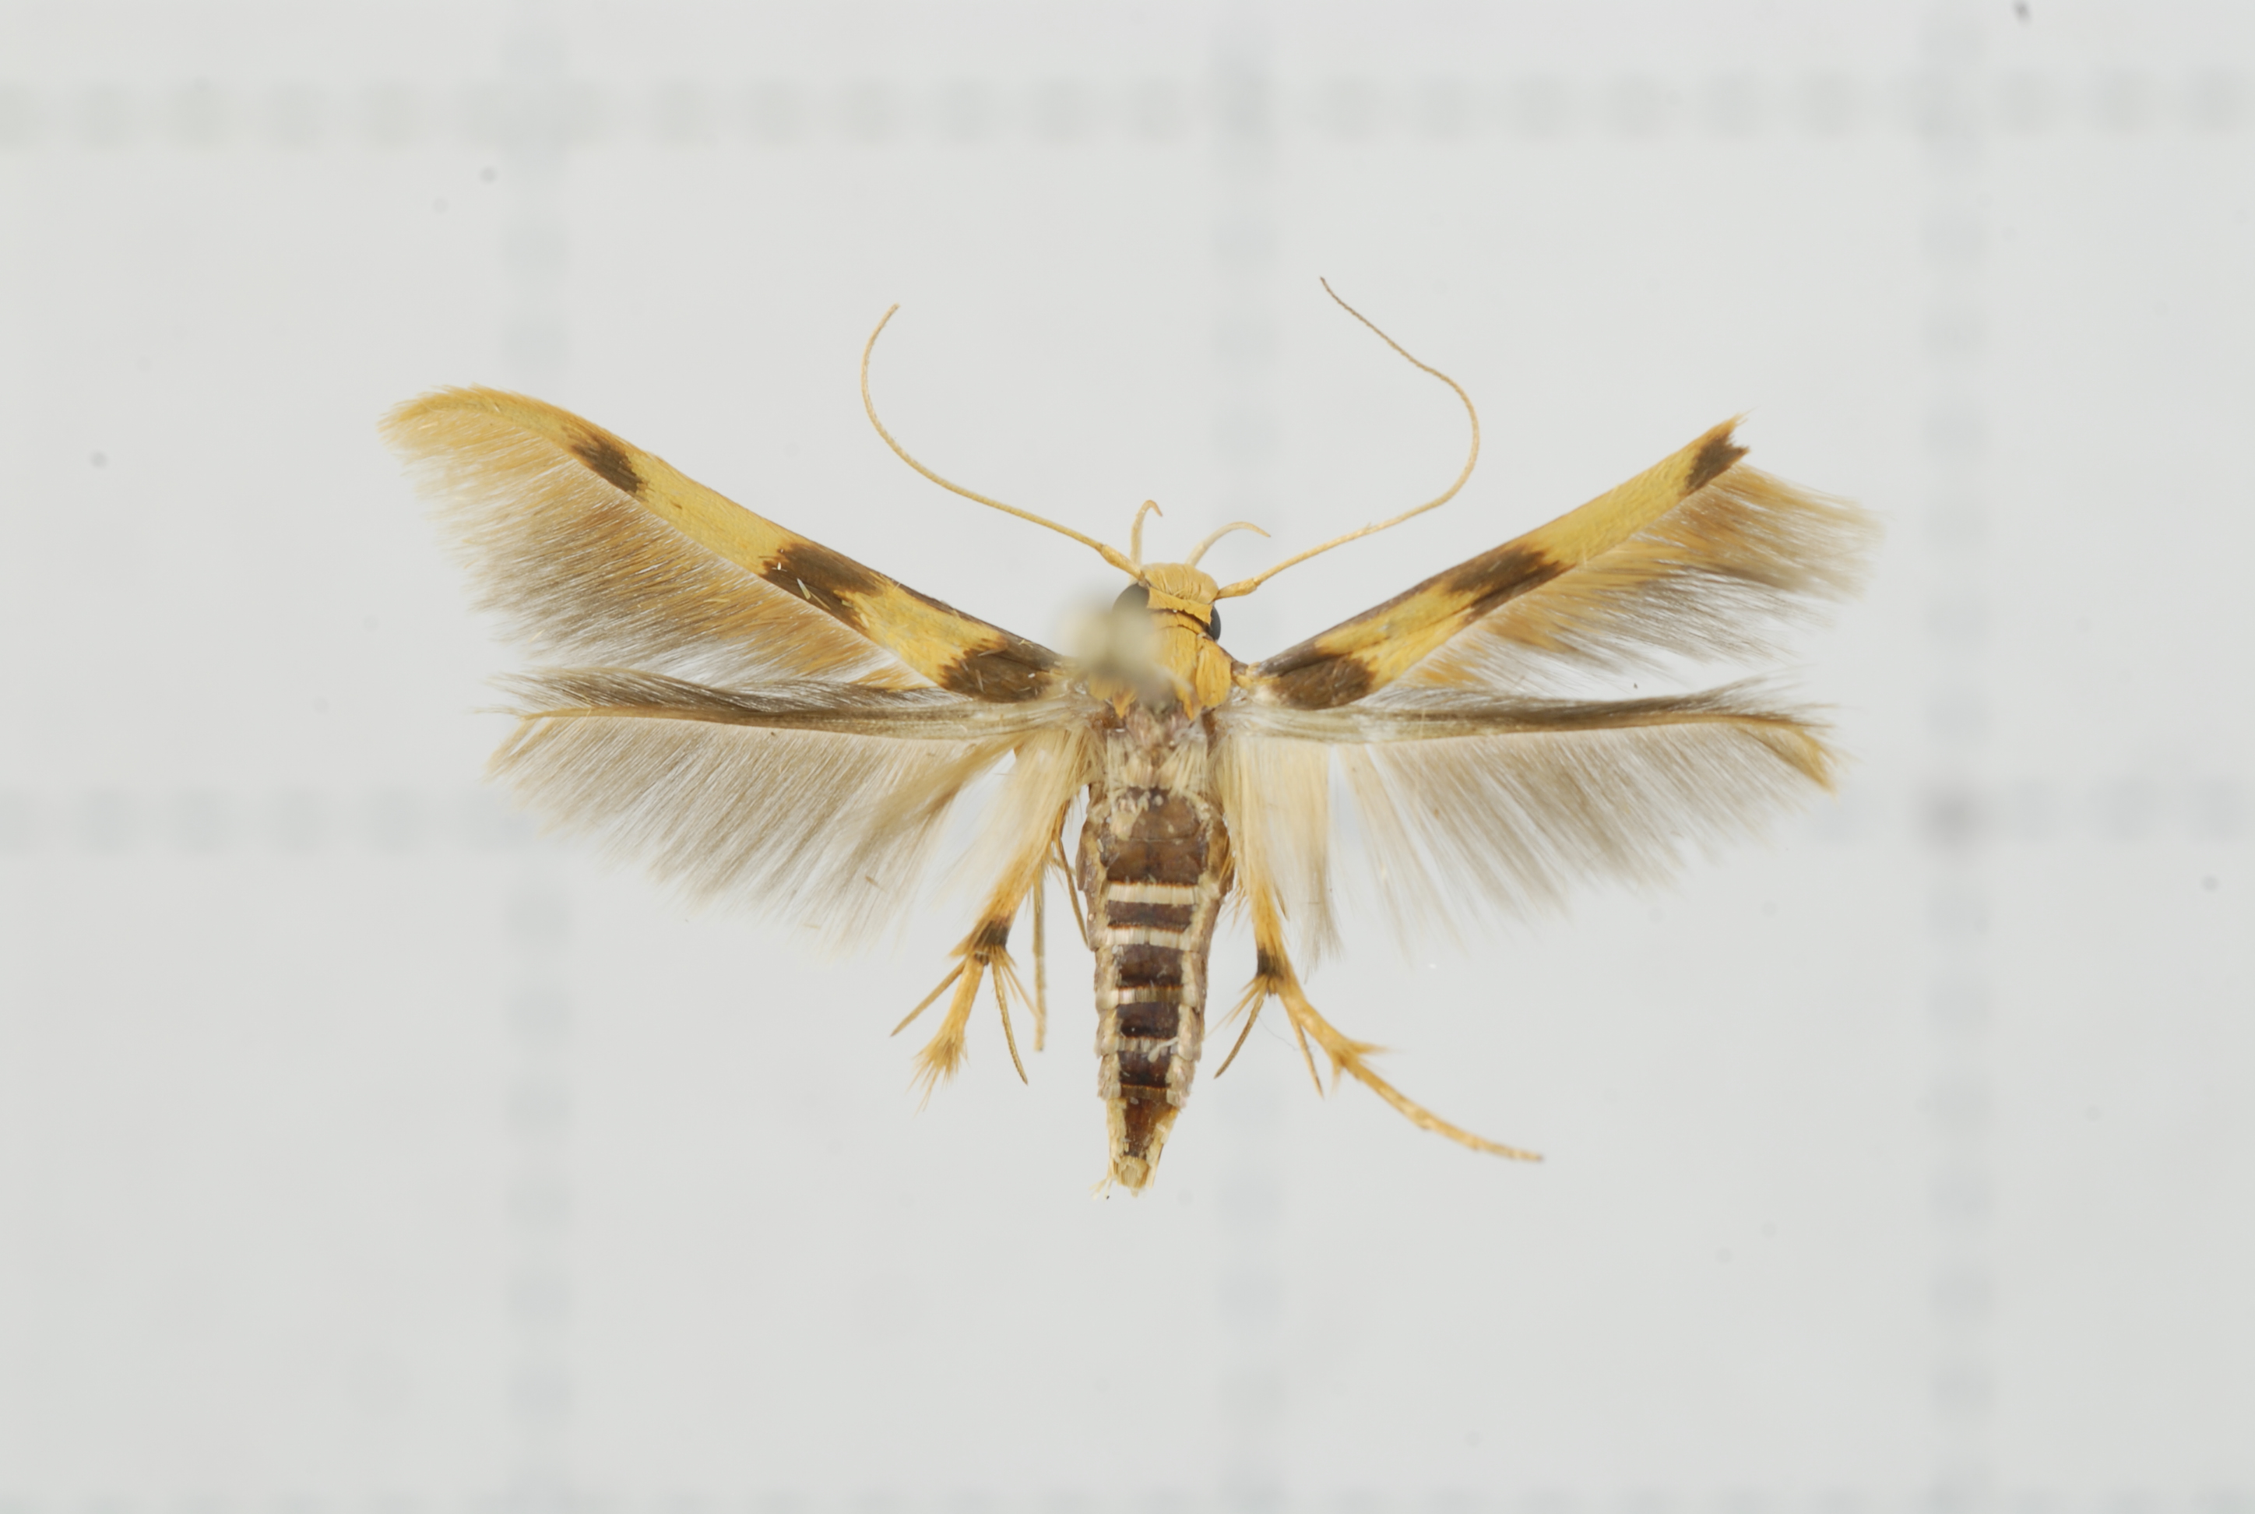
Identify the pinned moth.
Stathmopoda fusciumeraris
